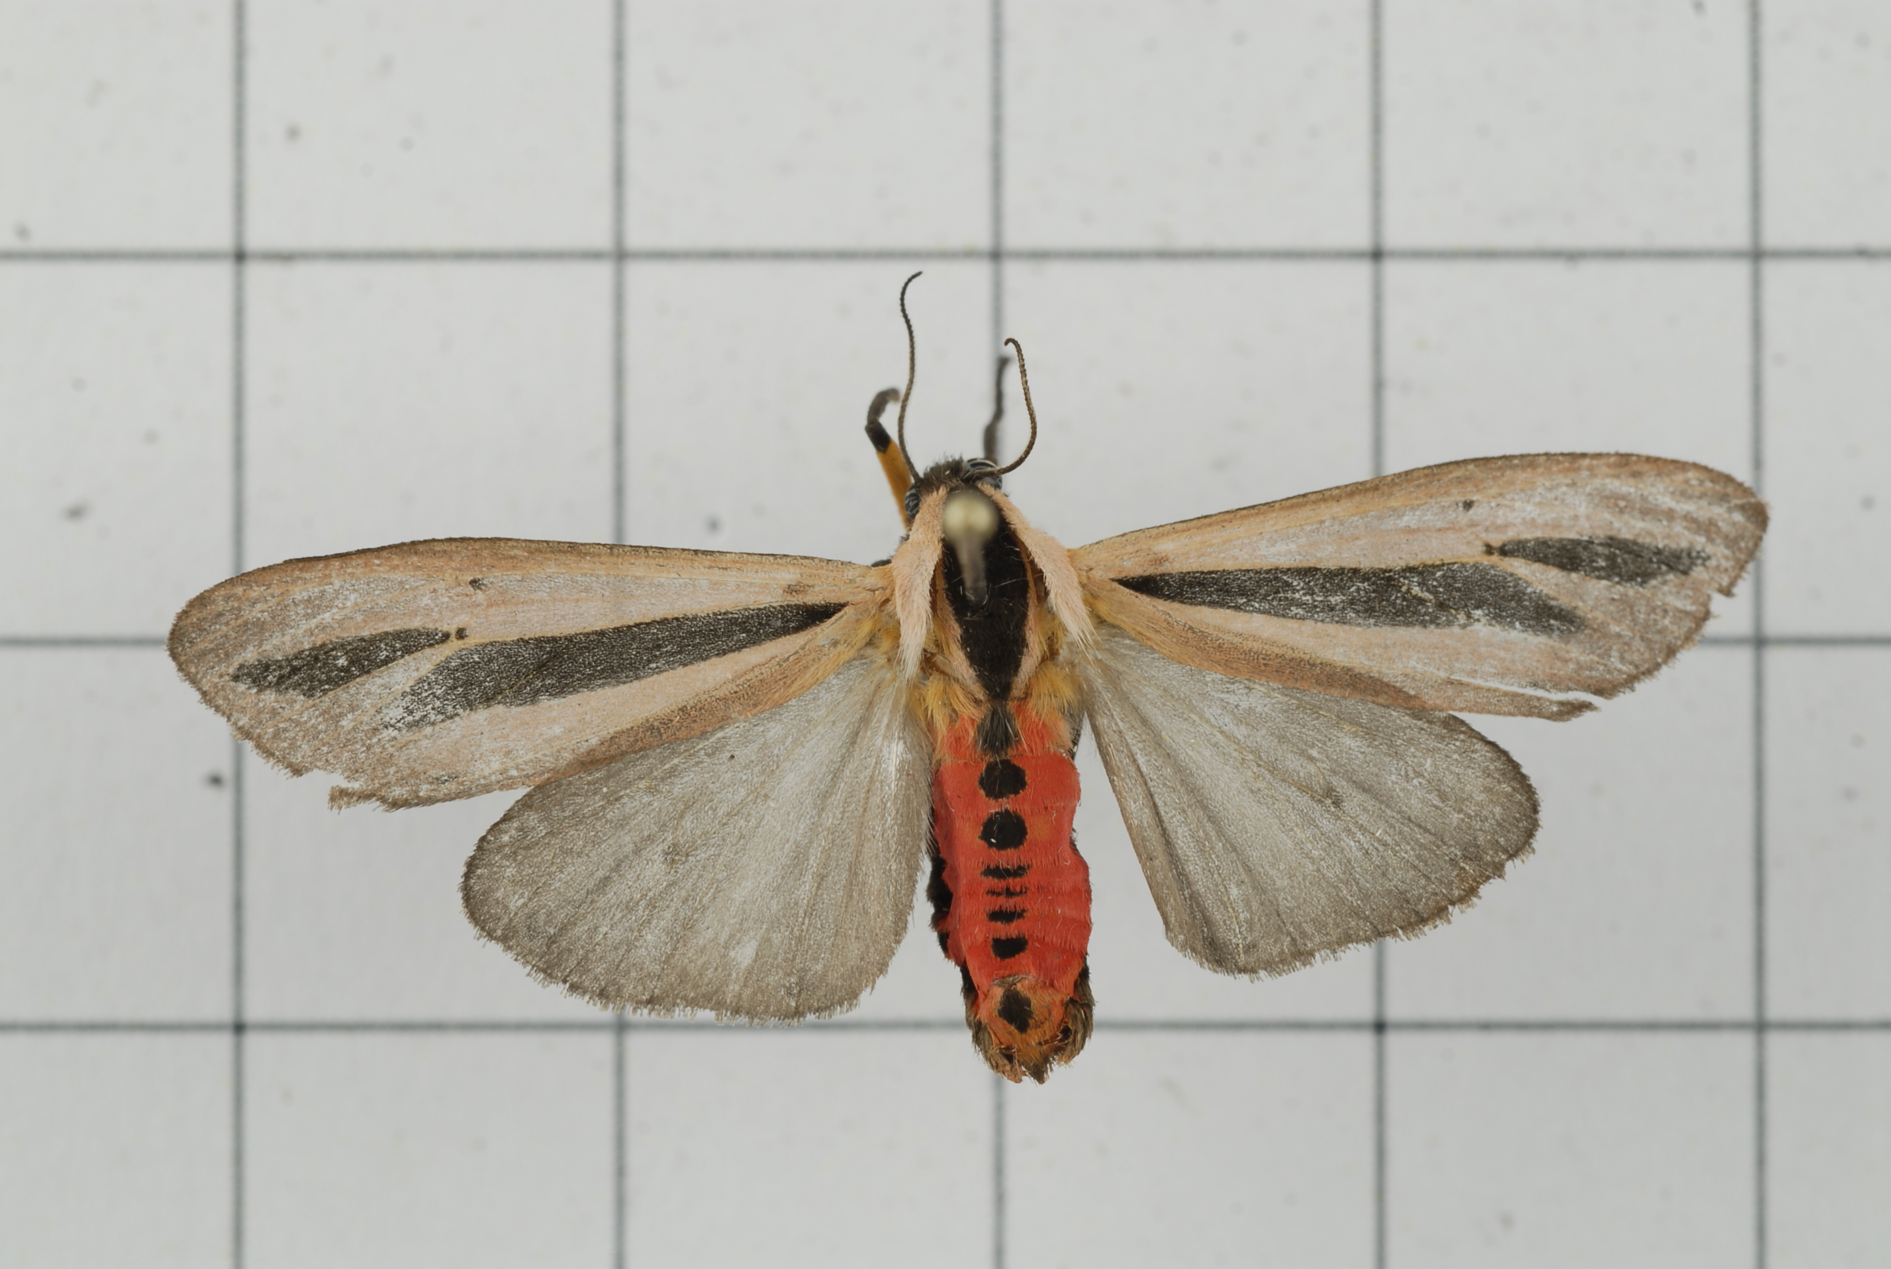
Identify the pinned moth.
Creatonotos gangis
